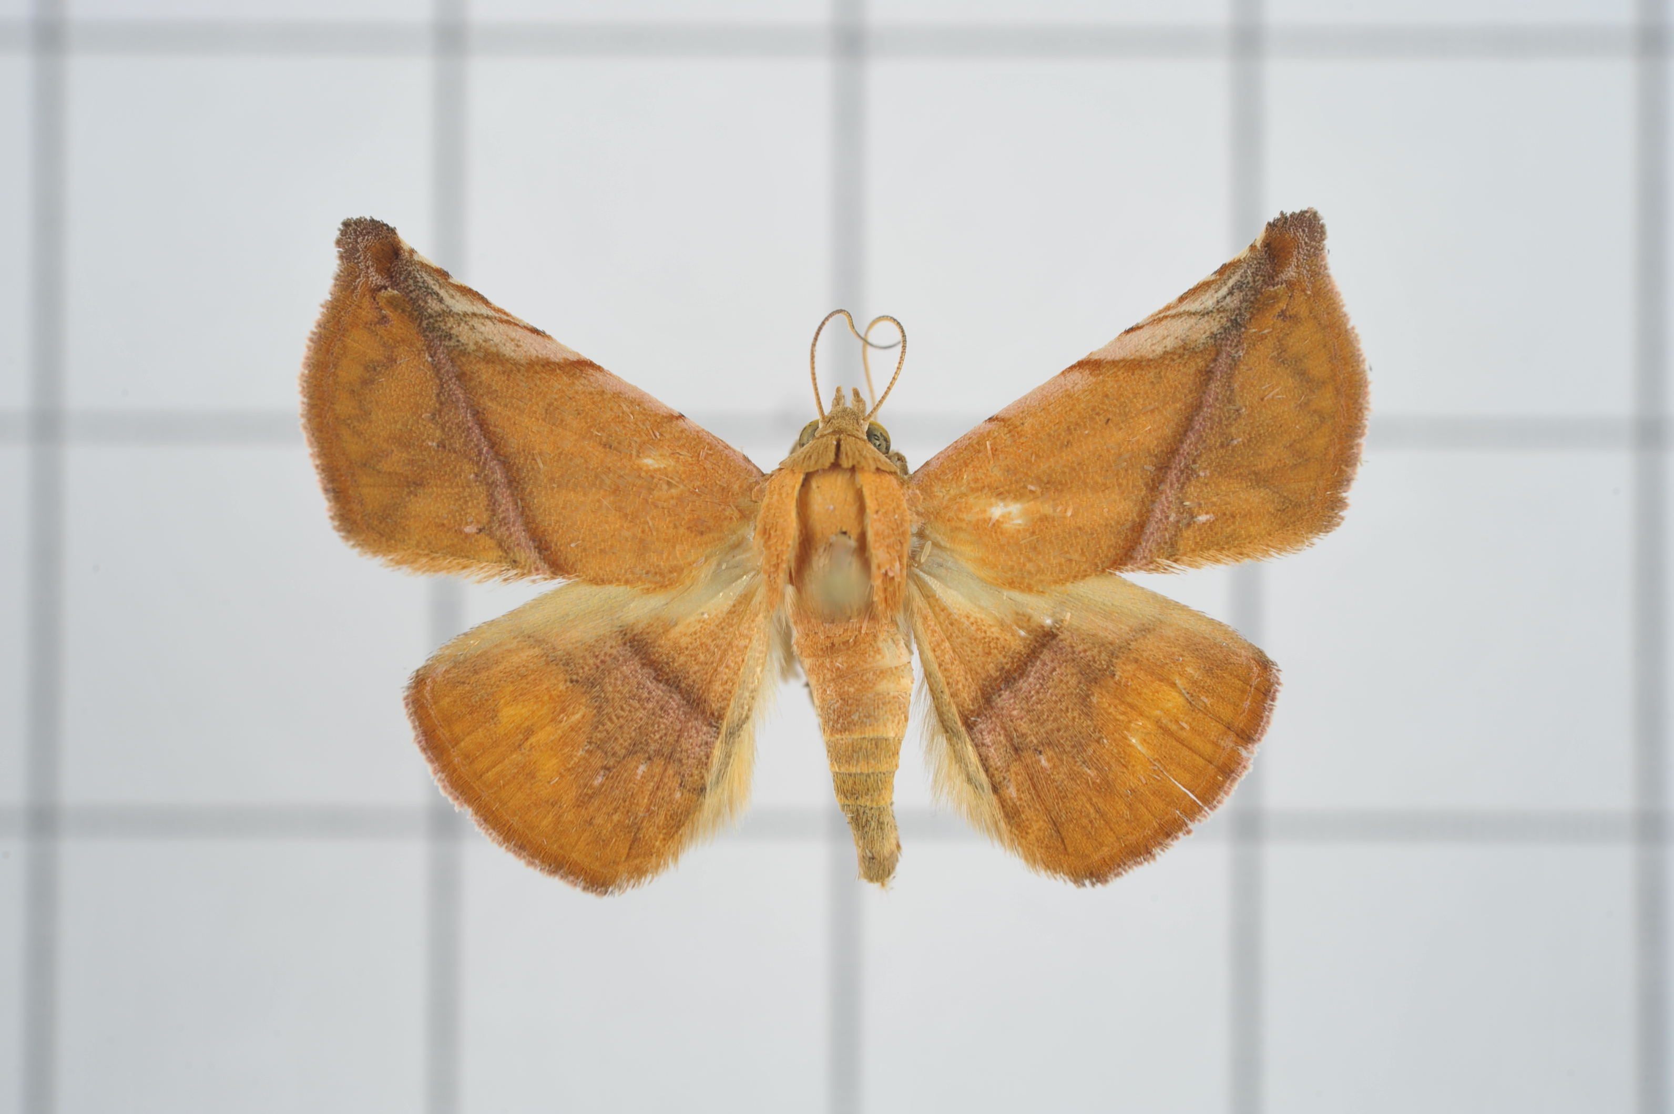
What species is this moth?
Eublemma quadrapex
